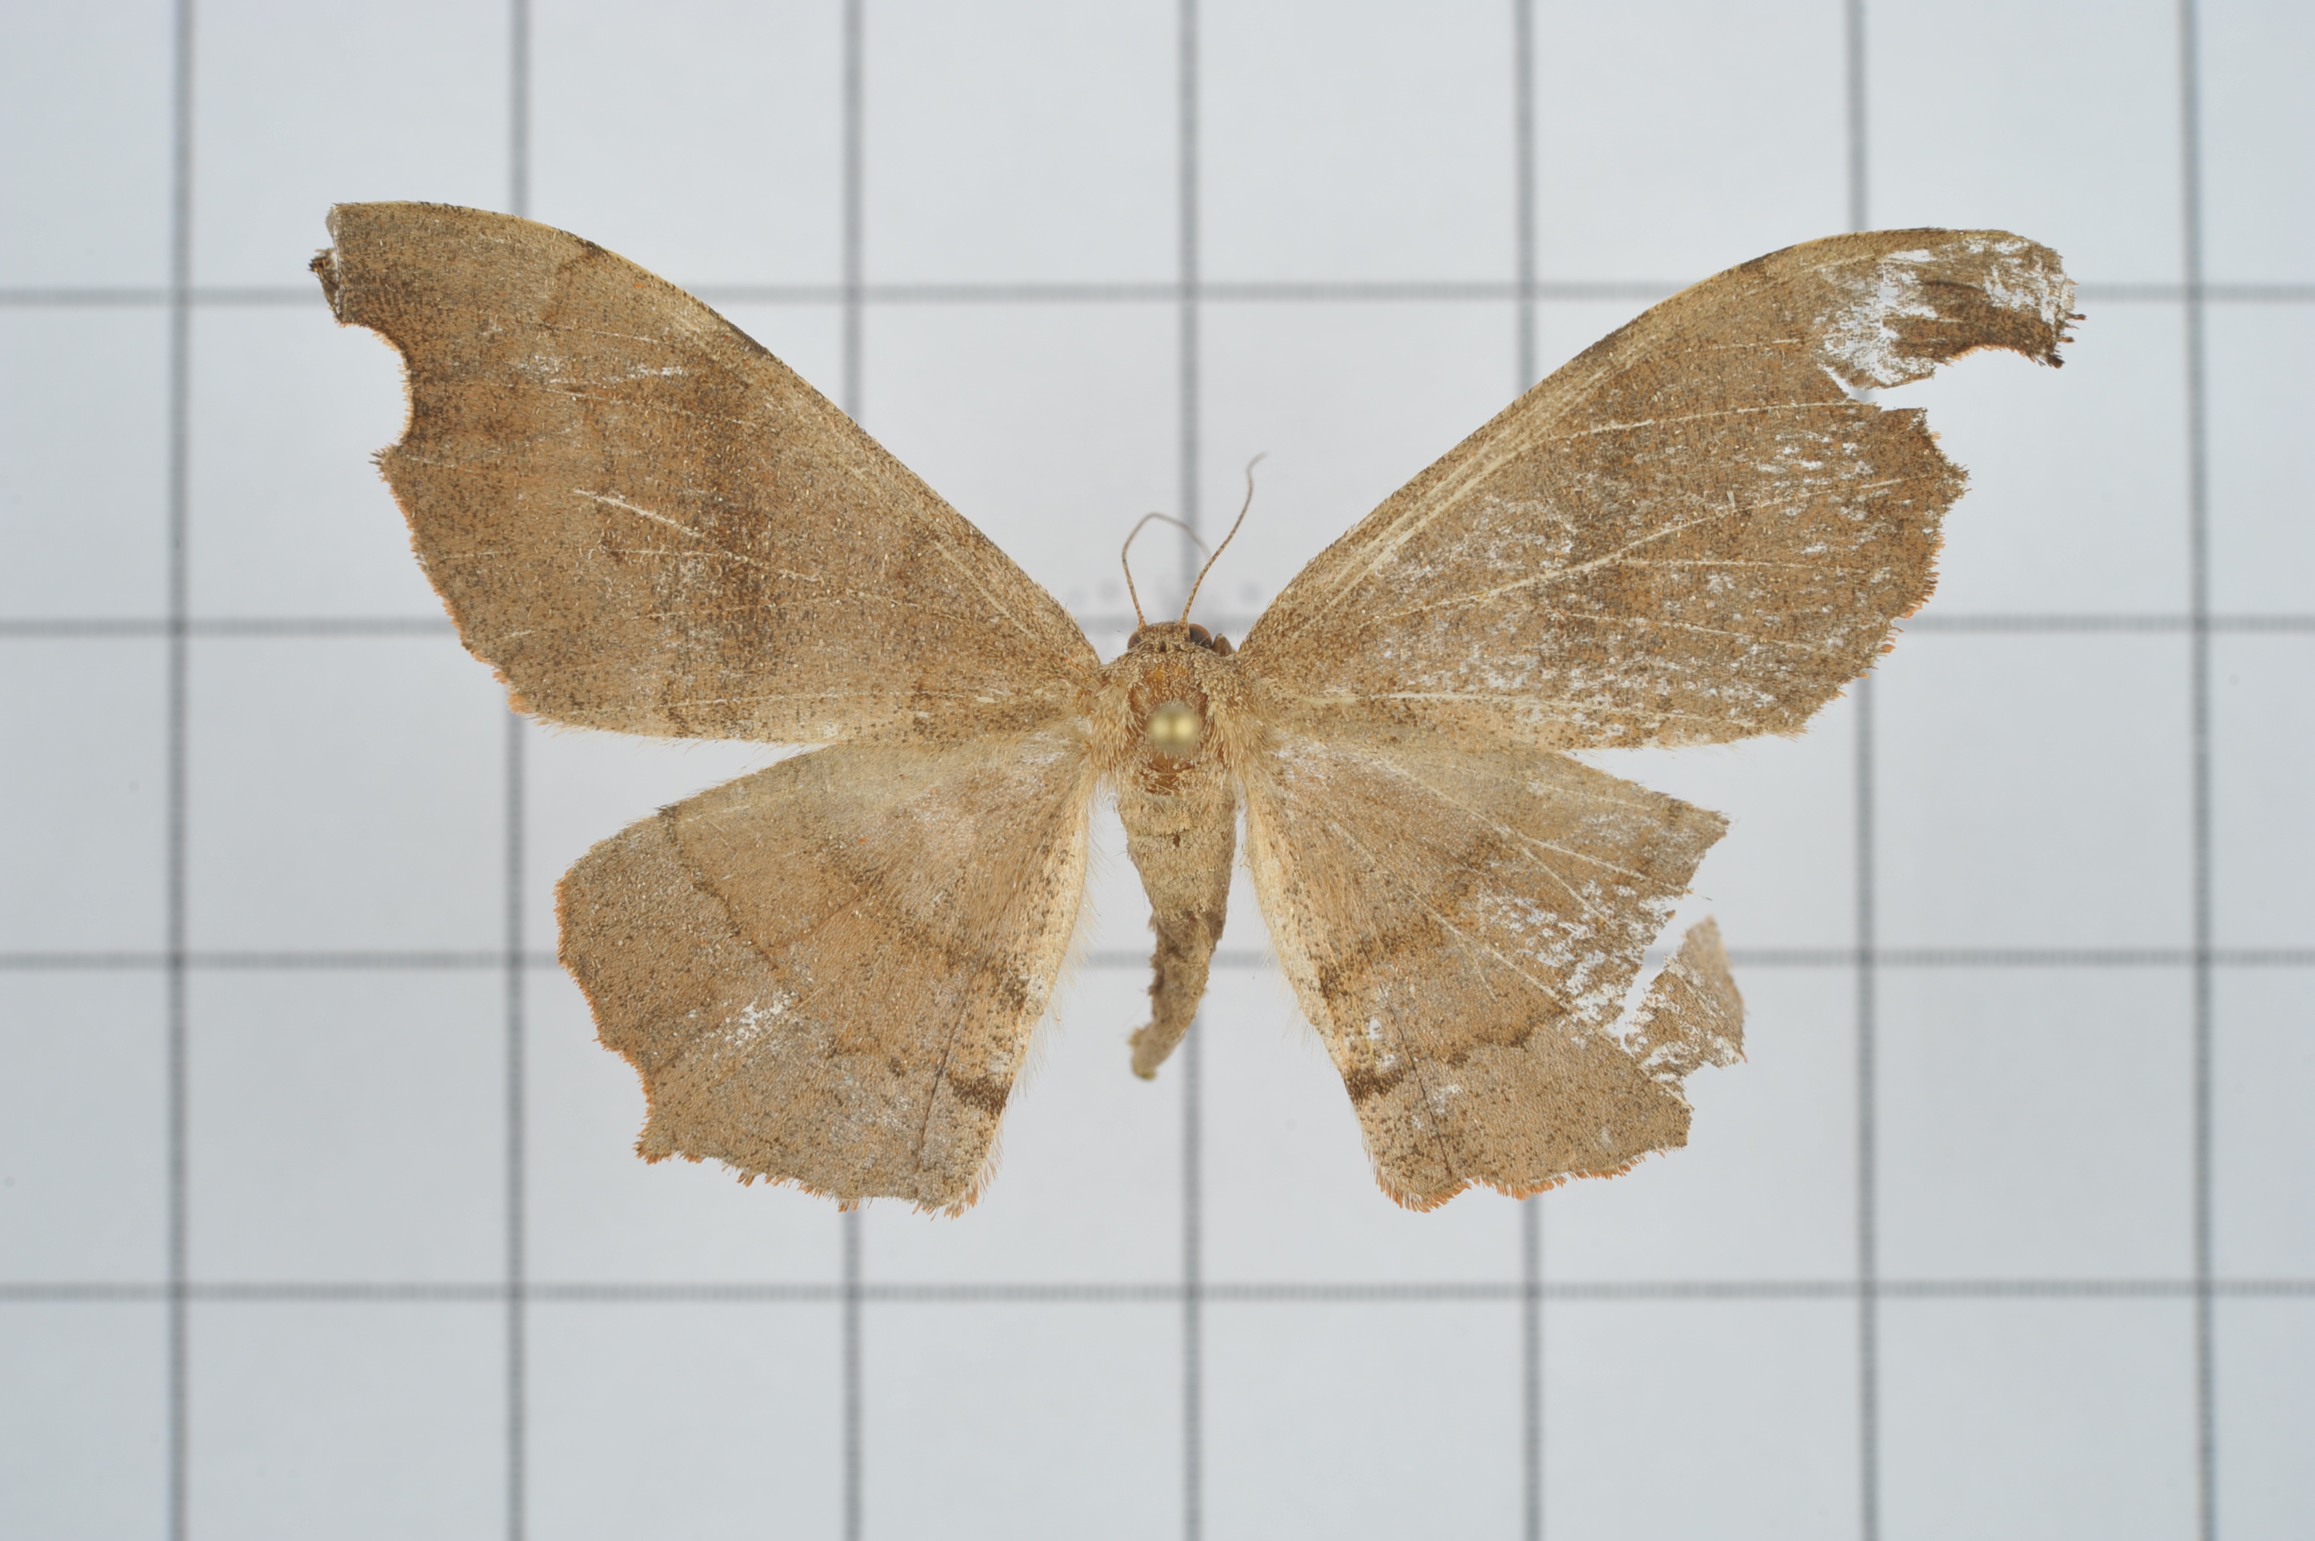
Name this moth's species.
Hyposidra talaca talaca
